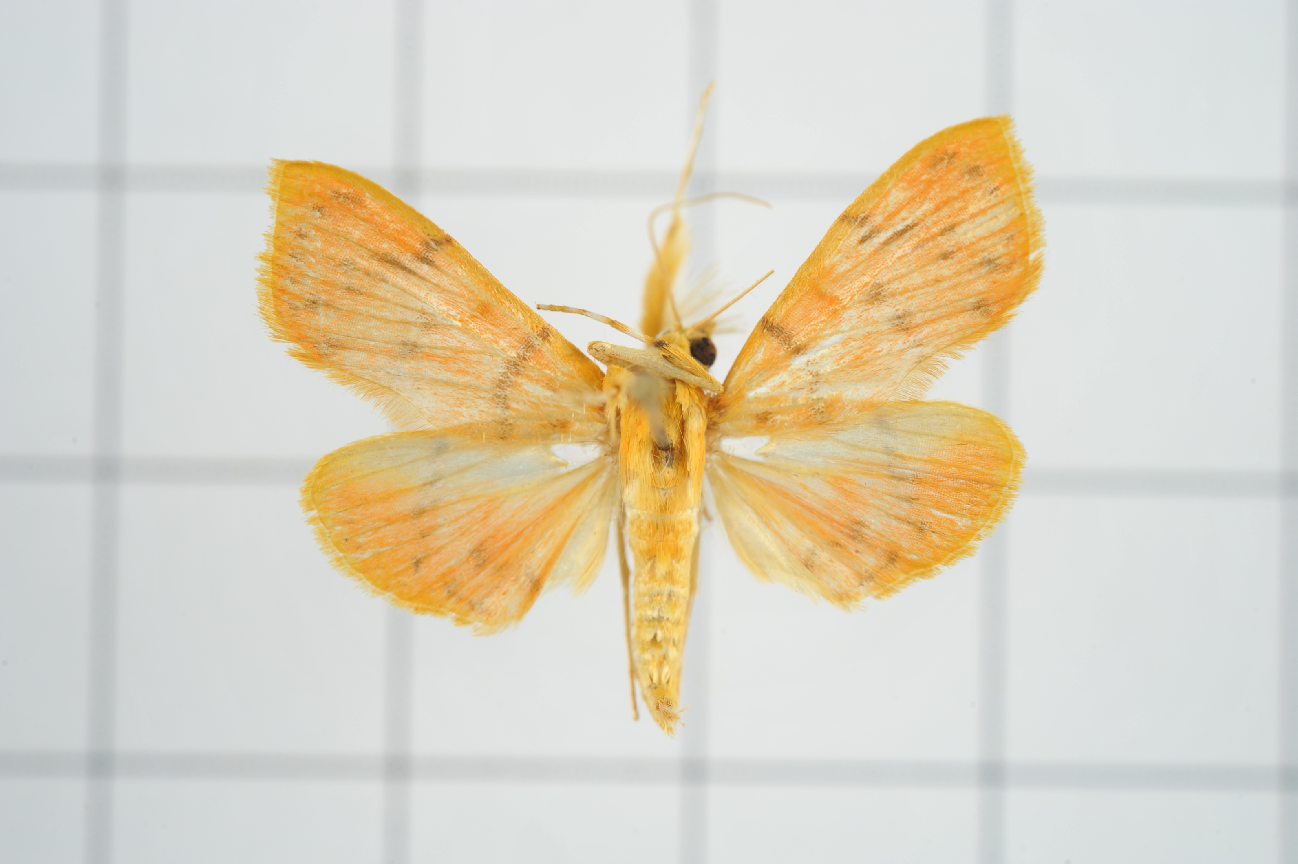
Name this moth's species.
Eusabena miltochristalis
